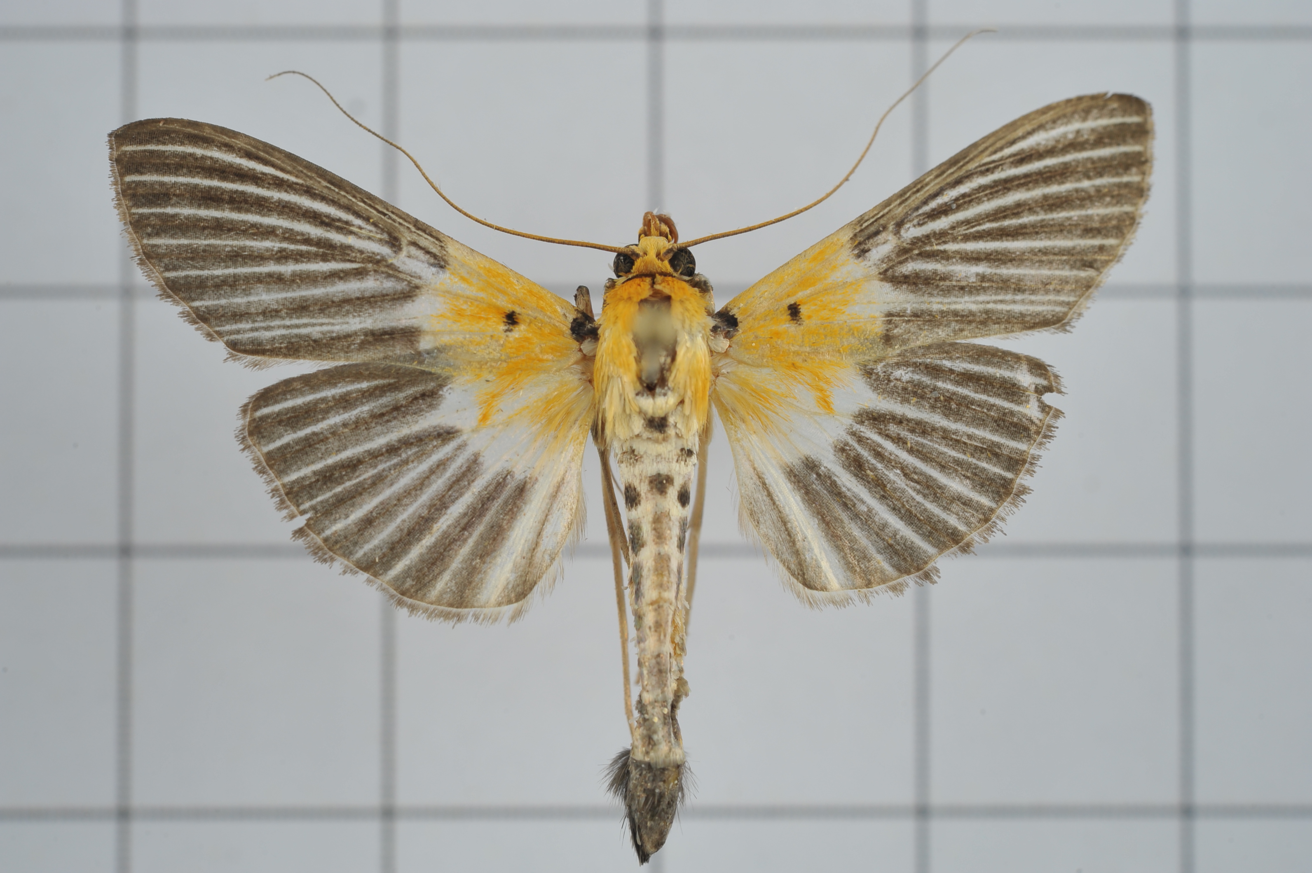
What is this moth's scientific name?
Nevrina procopia
